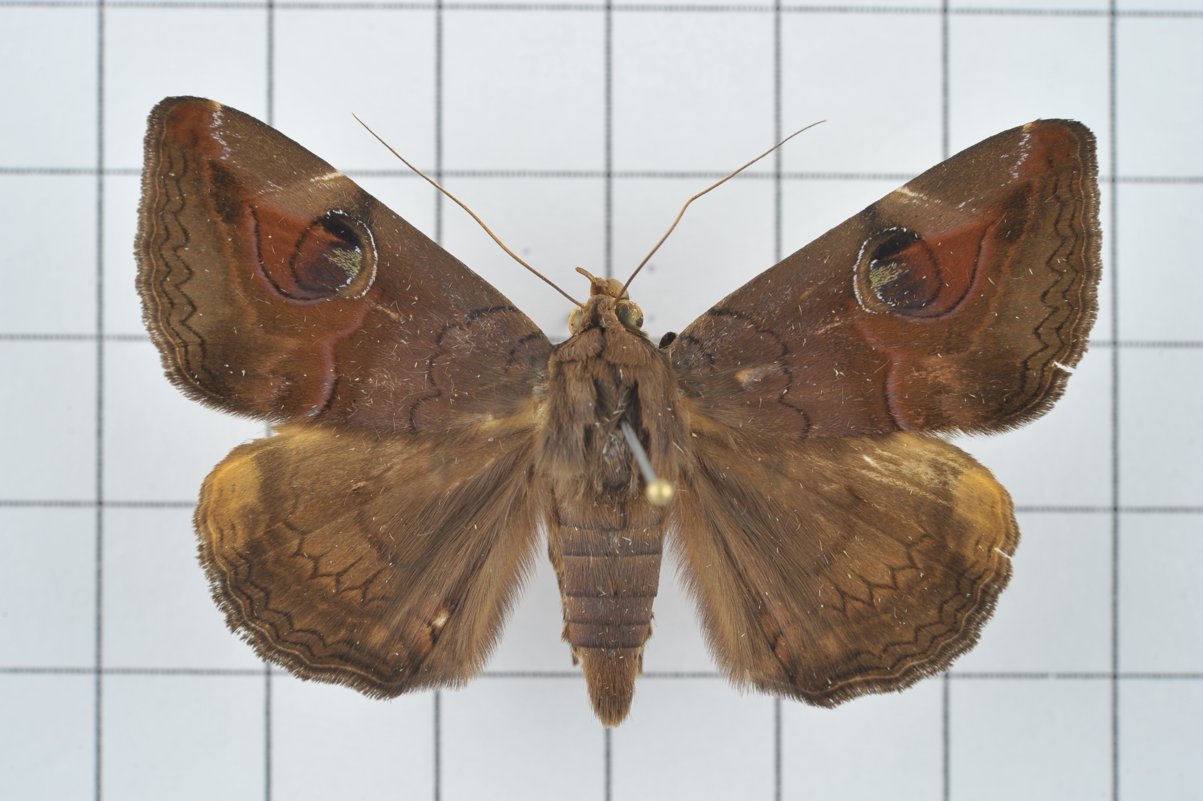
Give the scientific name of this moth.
Ommatophora luminosa
